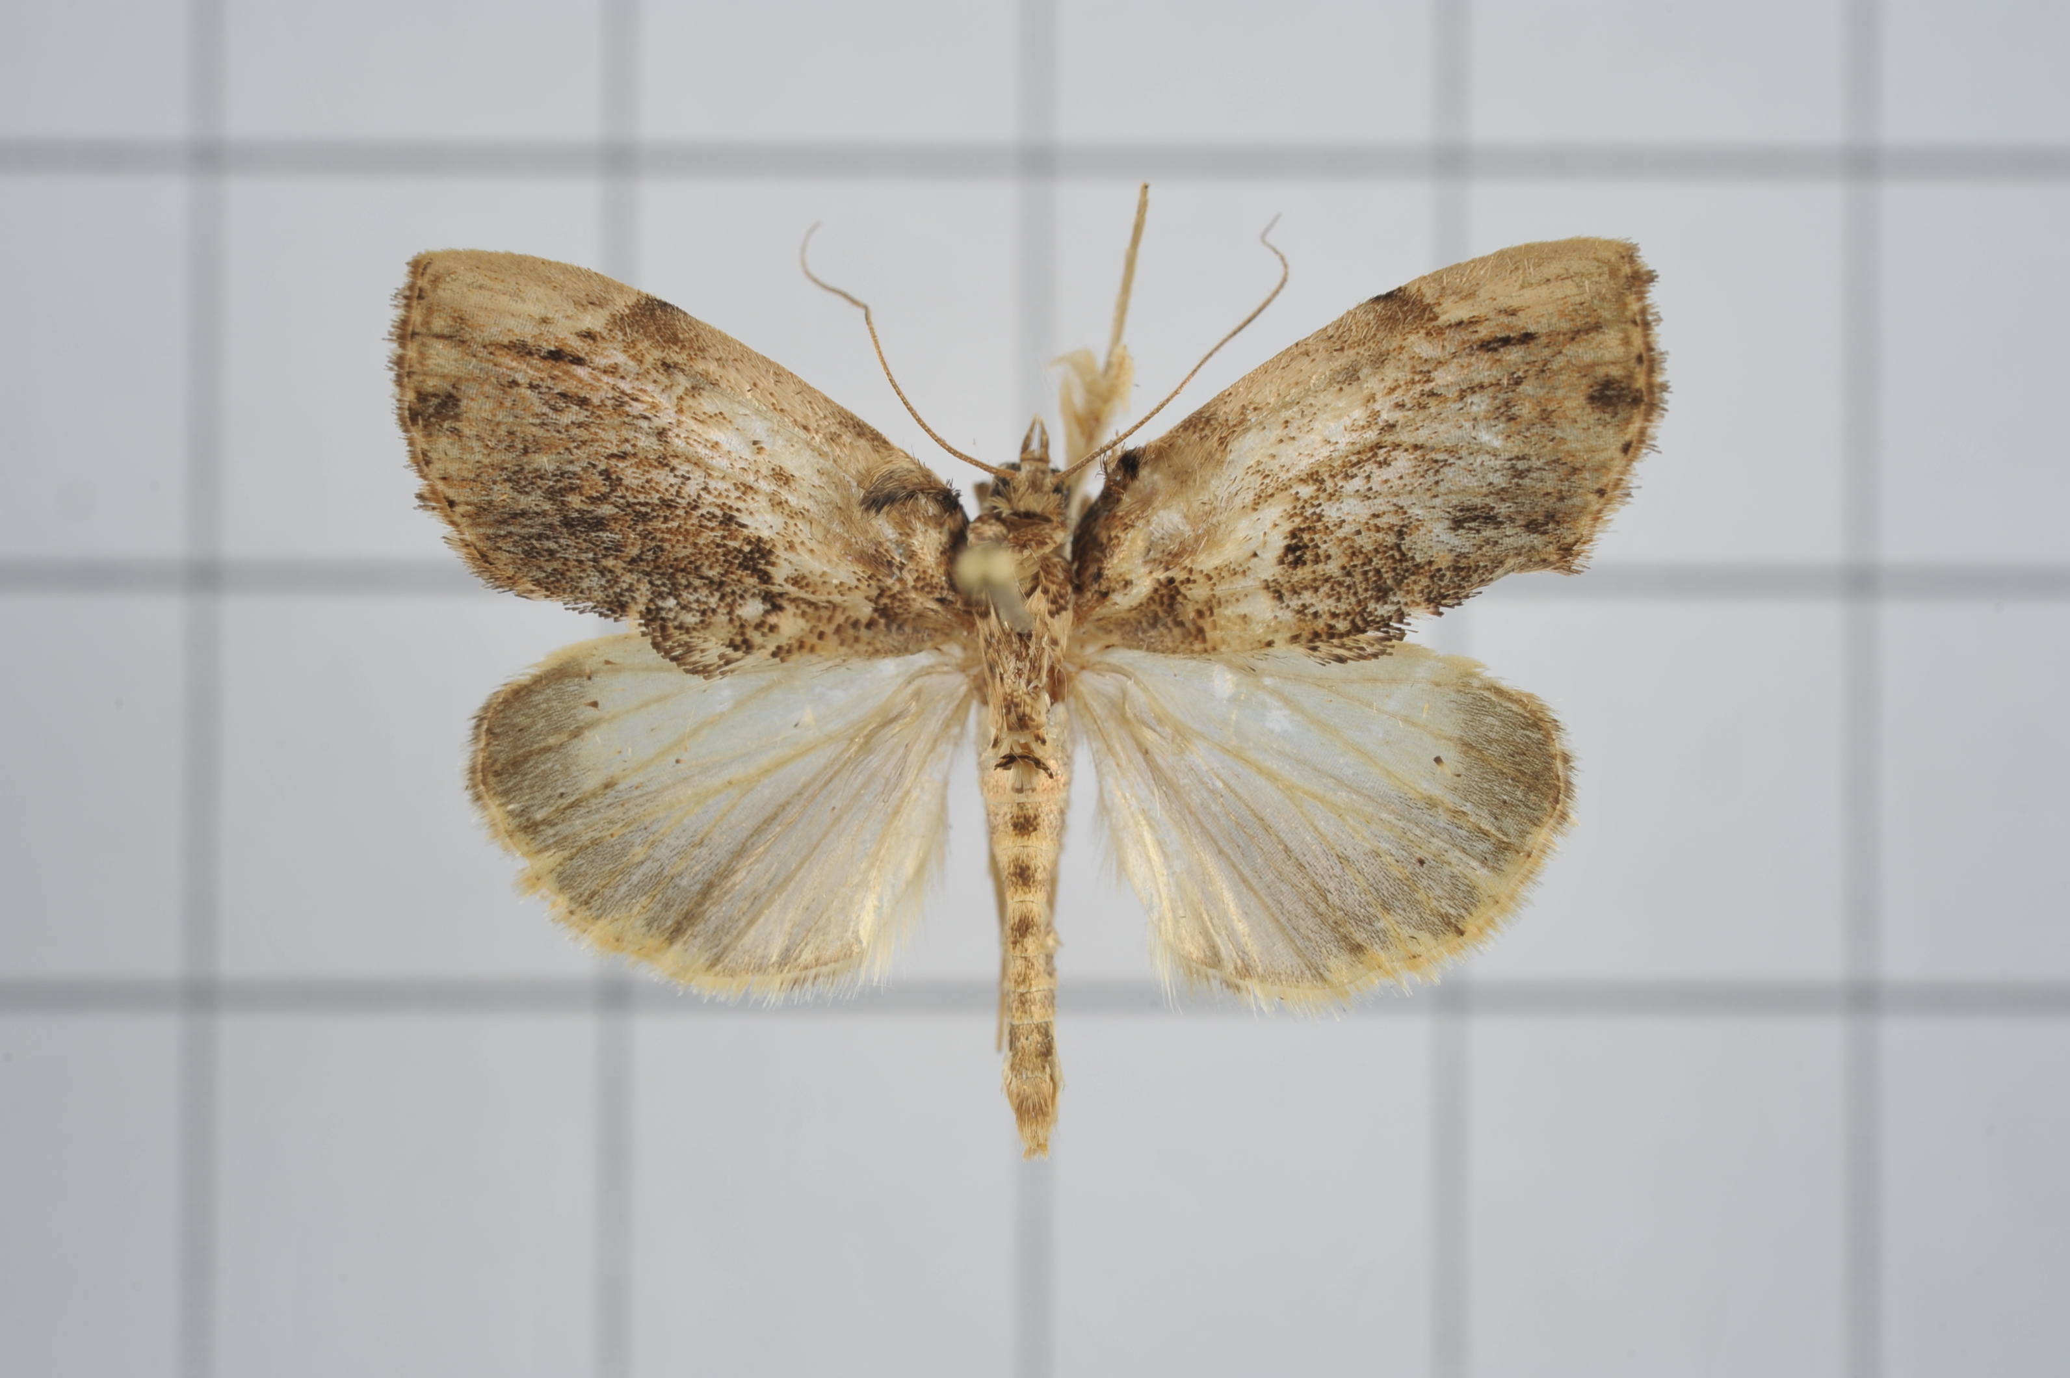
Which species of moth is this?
Crocidolomia subhirsutalis
